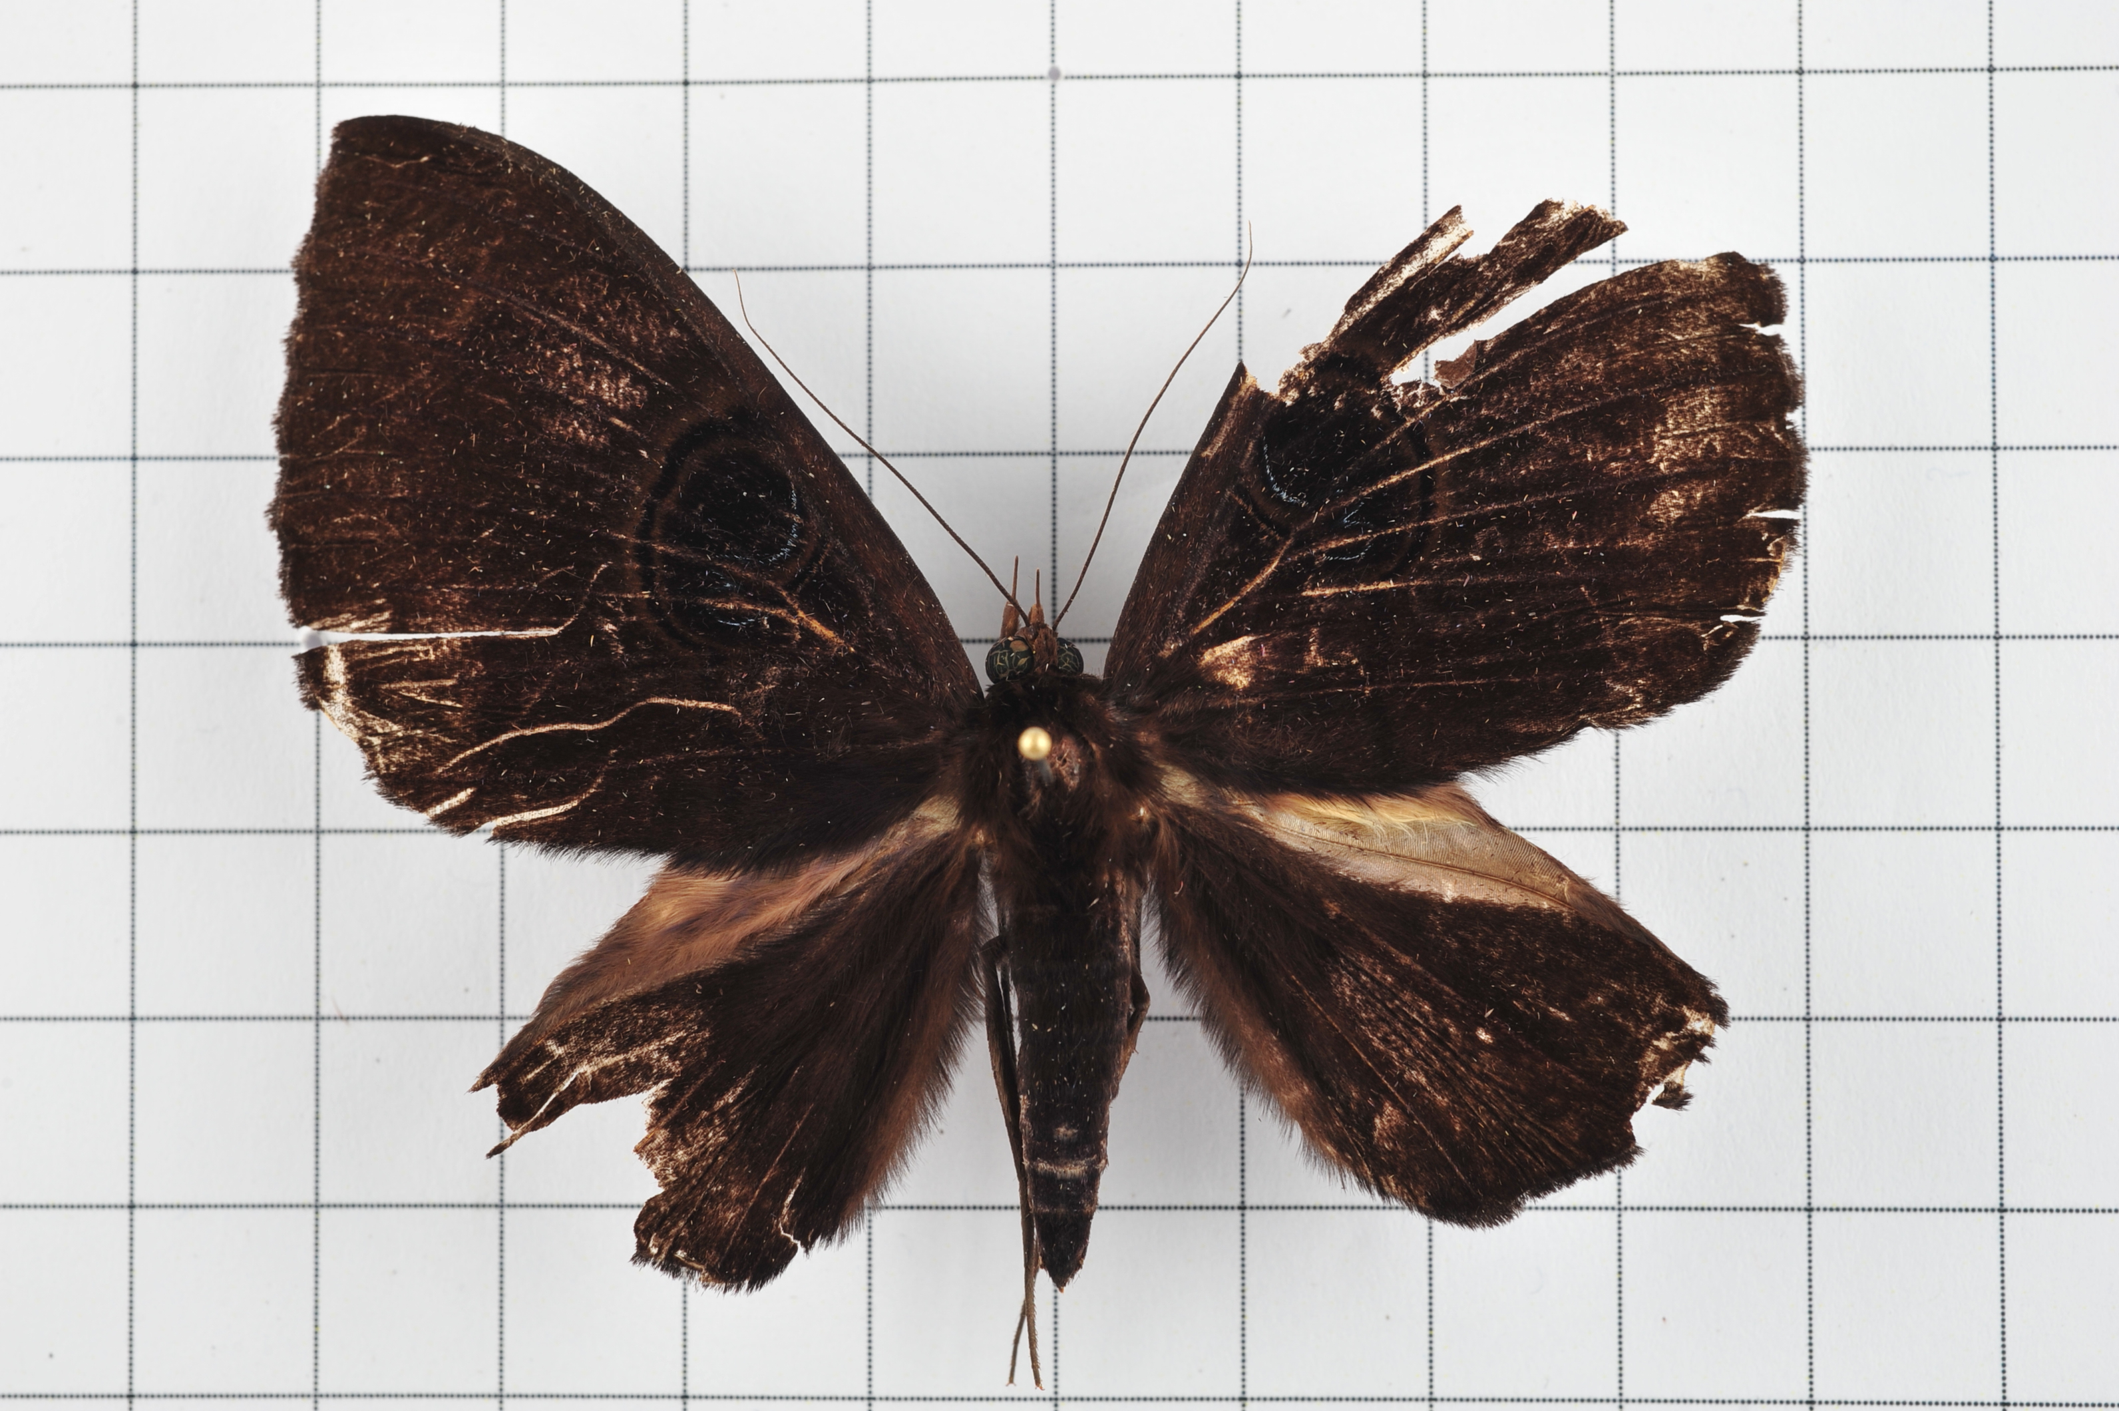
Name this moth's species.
Erebus caprimulgus caprimulgus
